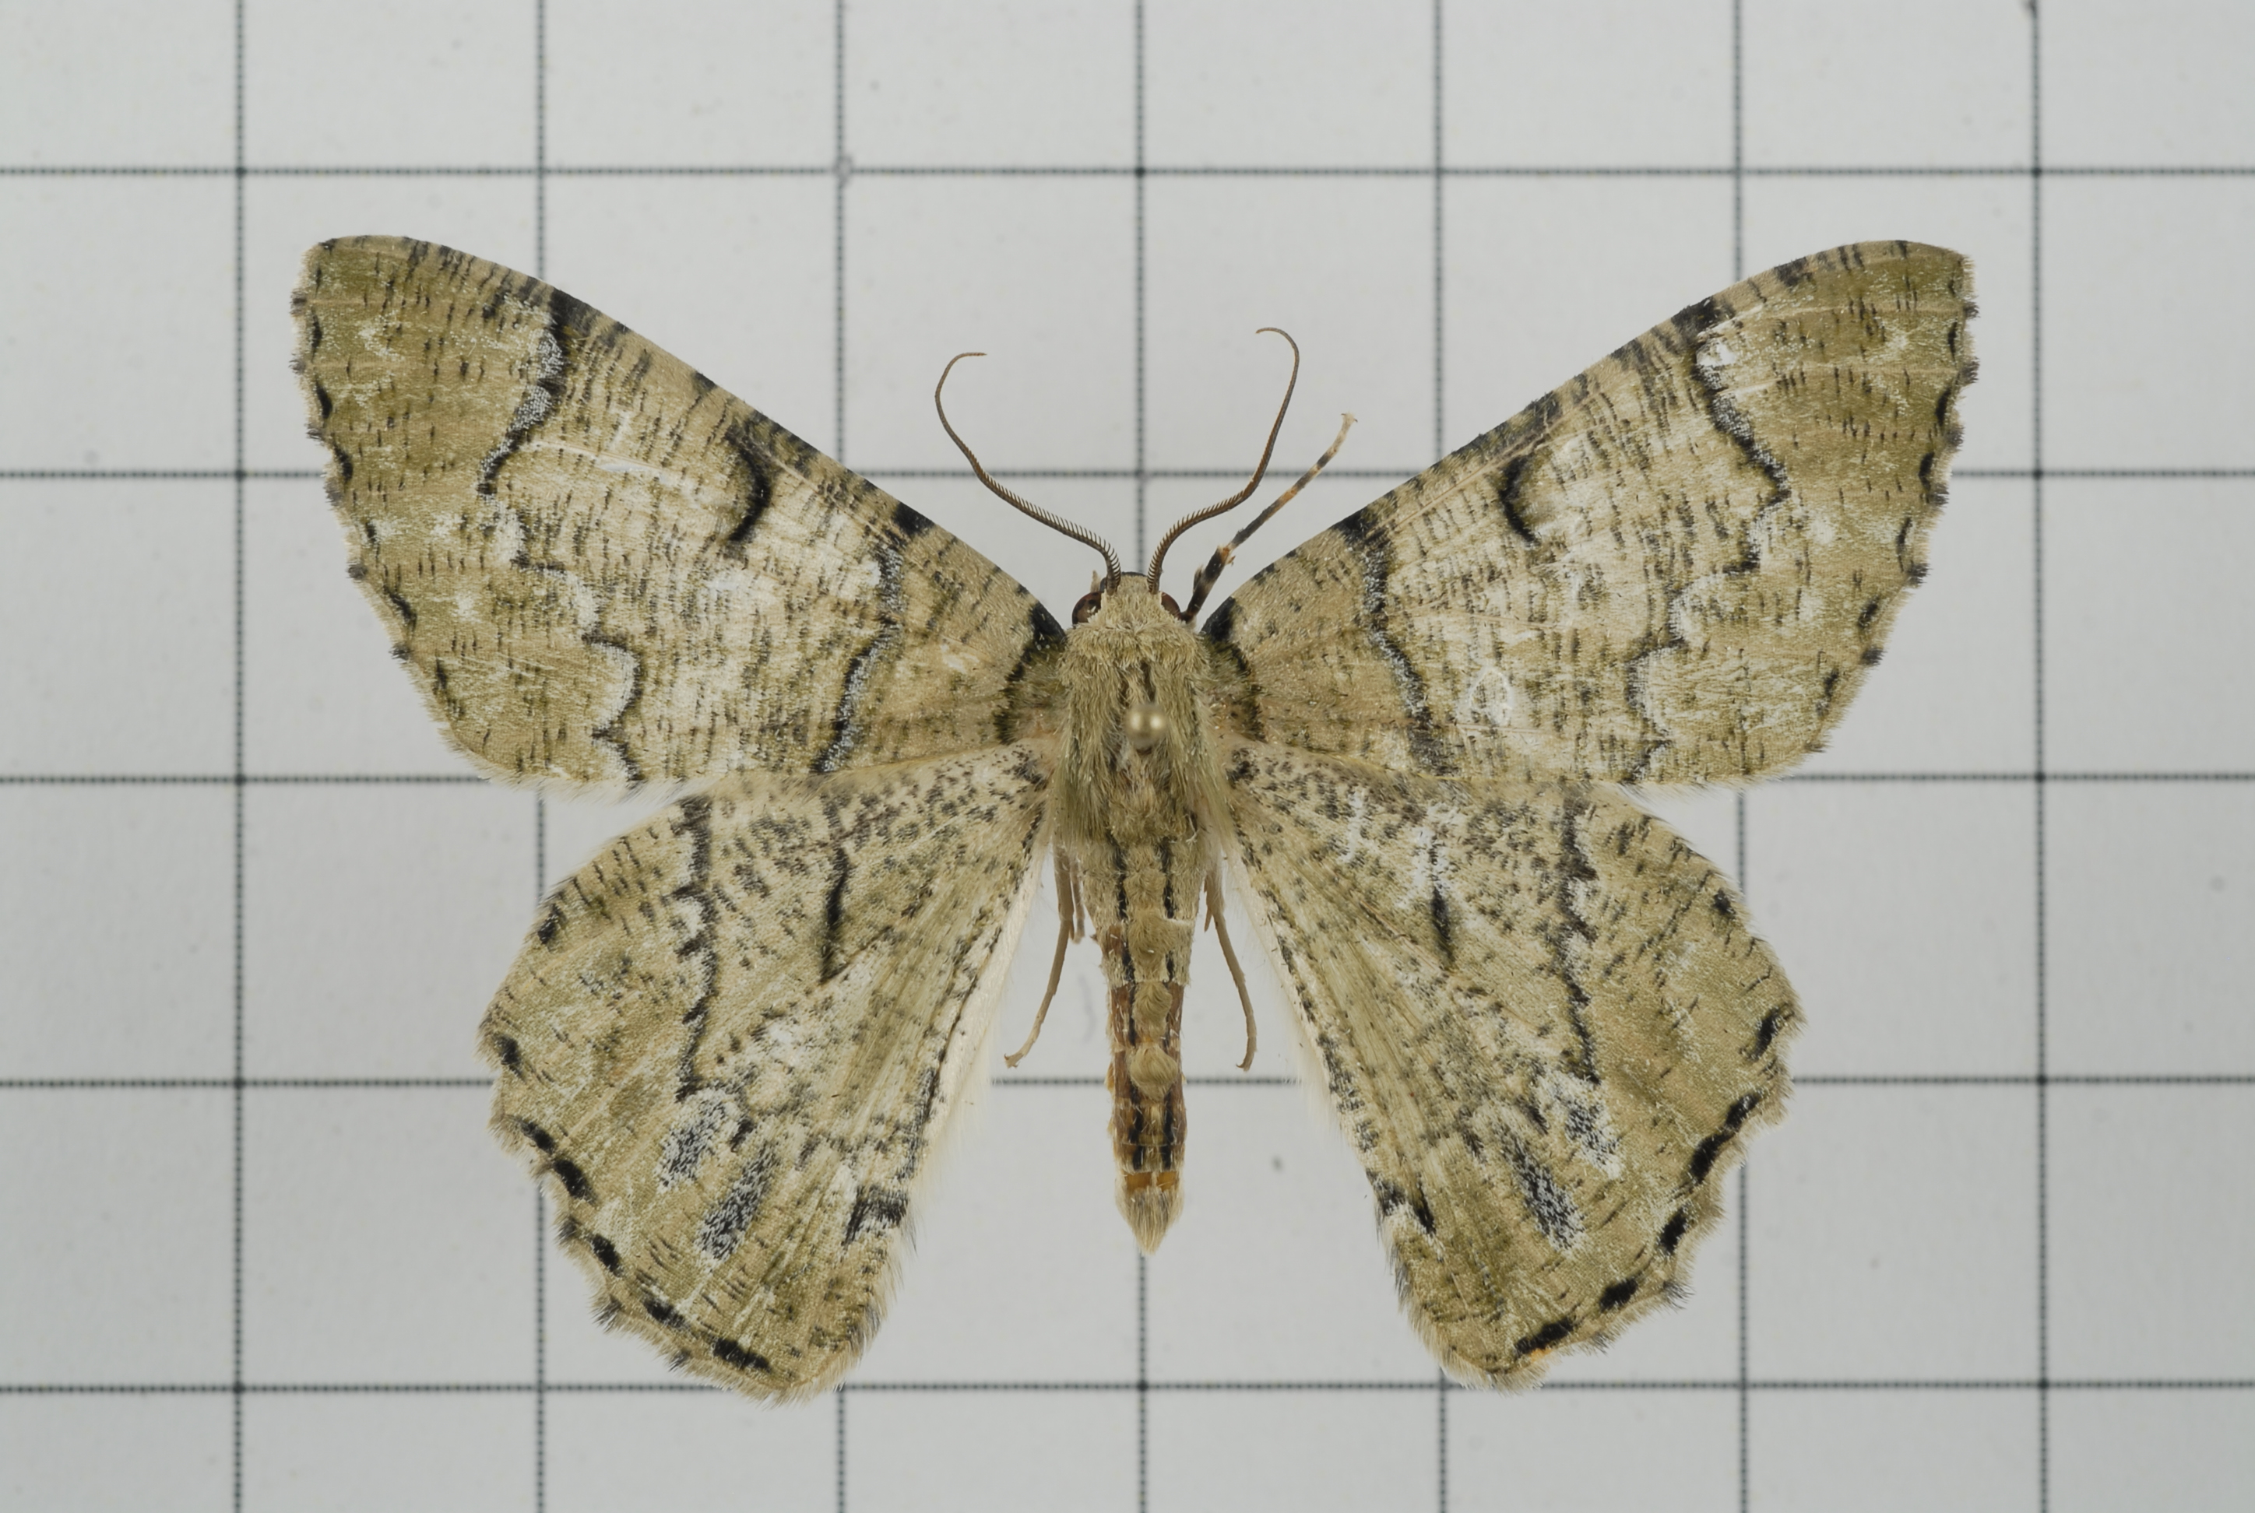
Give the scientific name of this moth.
Lophophelma iterans onerosus
